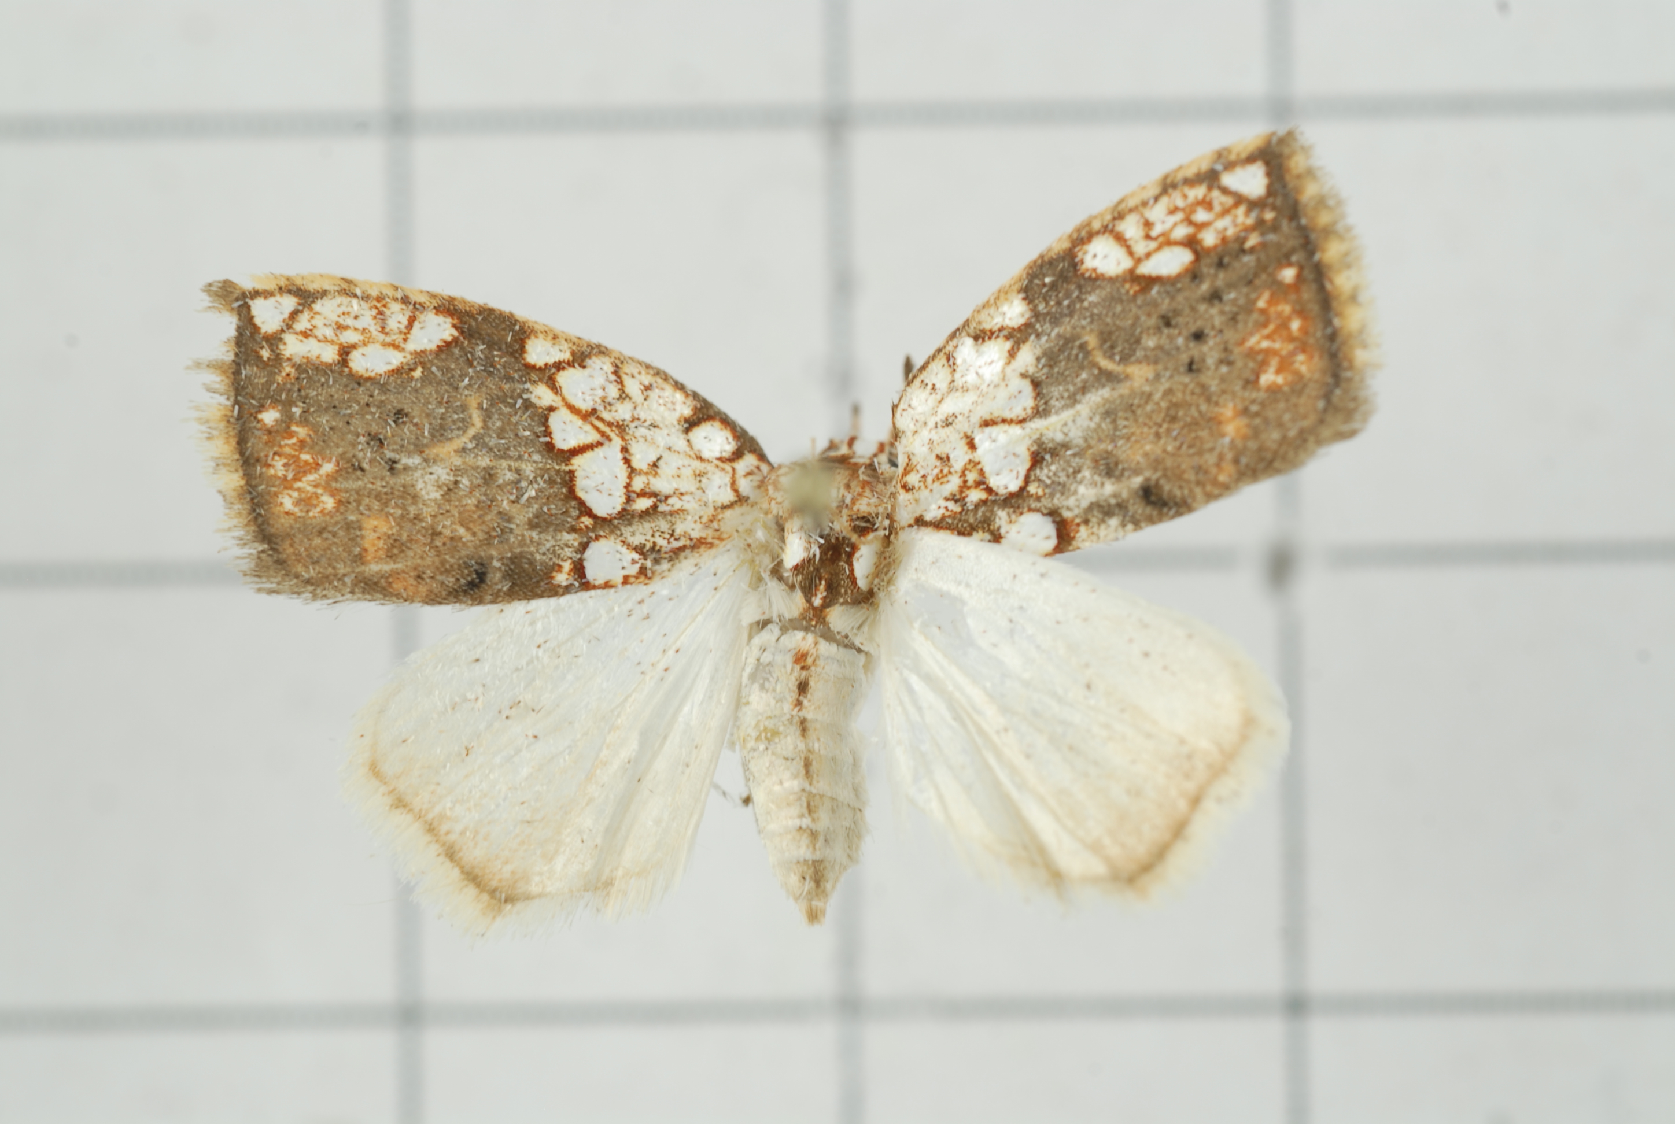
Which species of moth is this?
Gabala argentata
